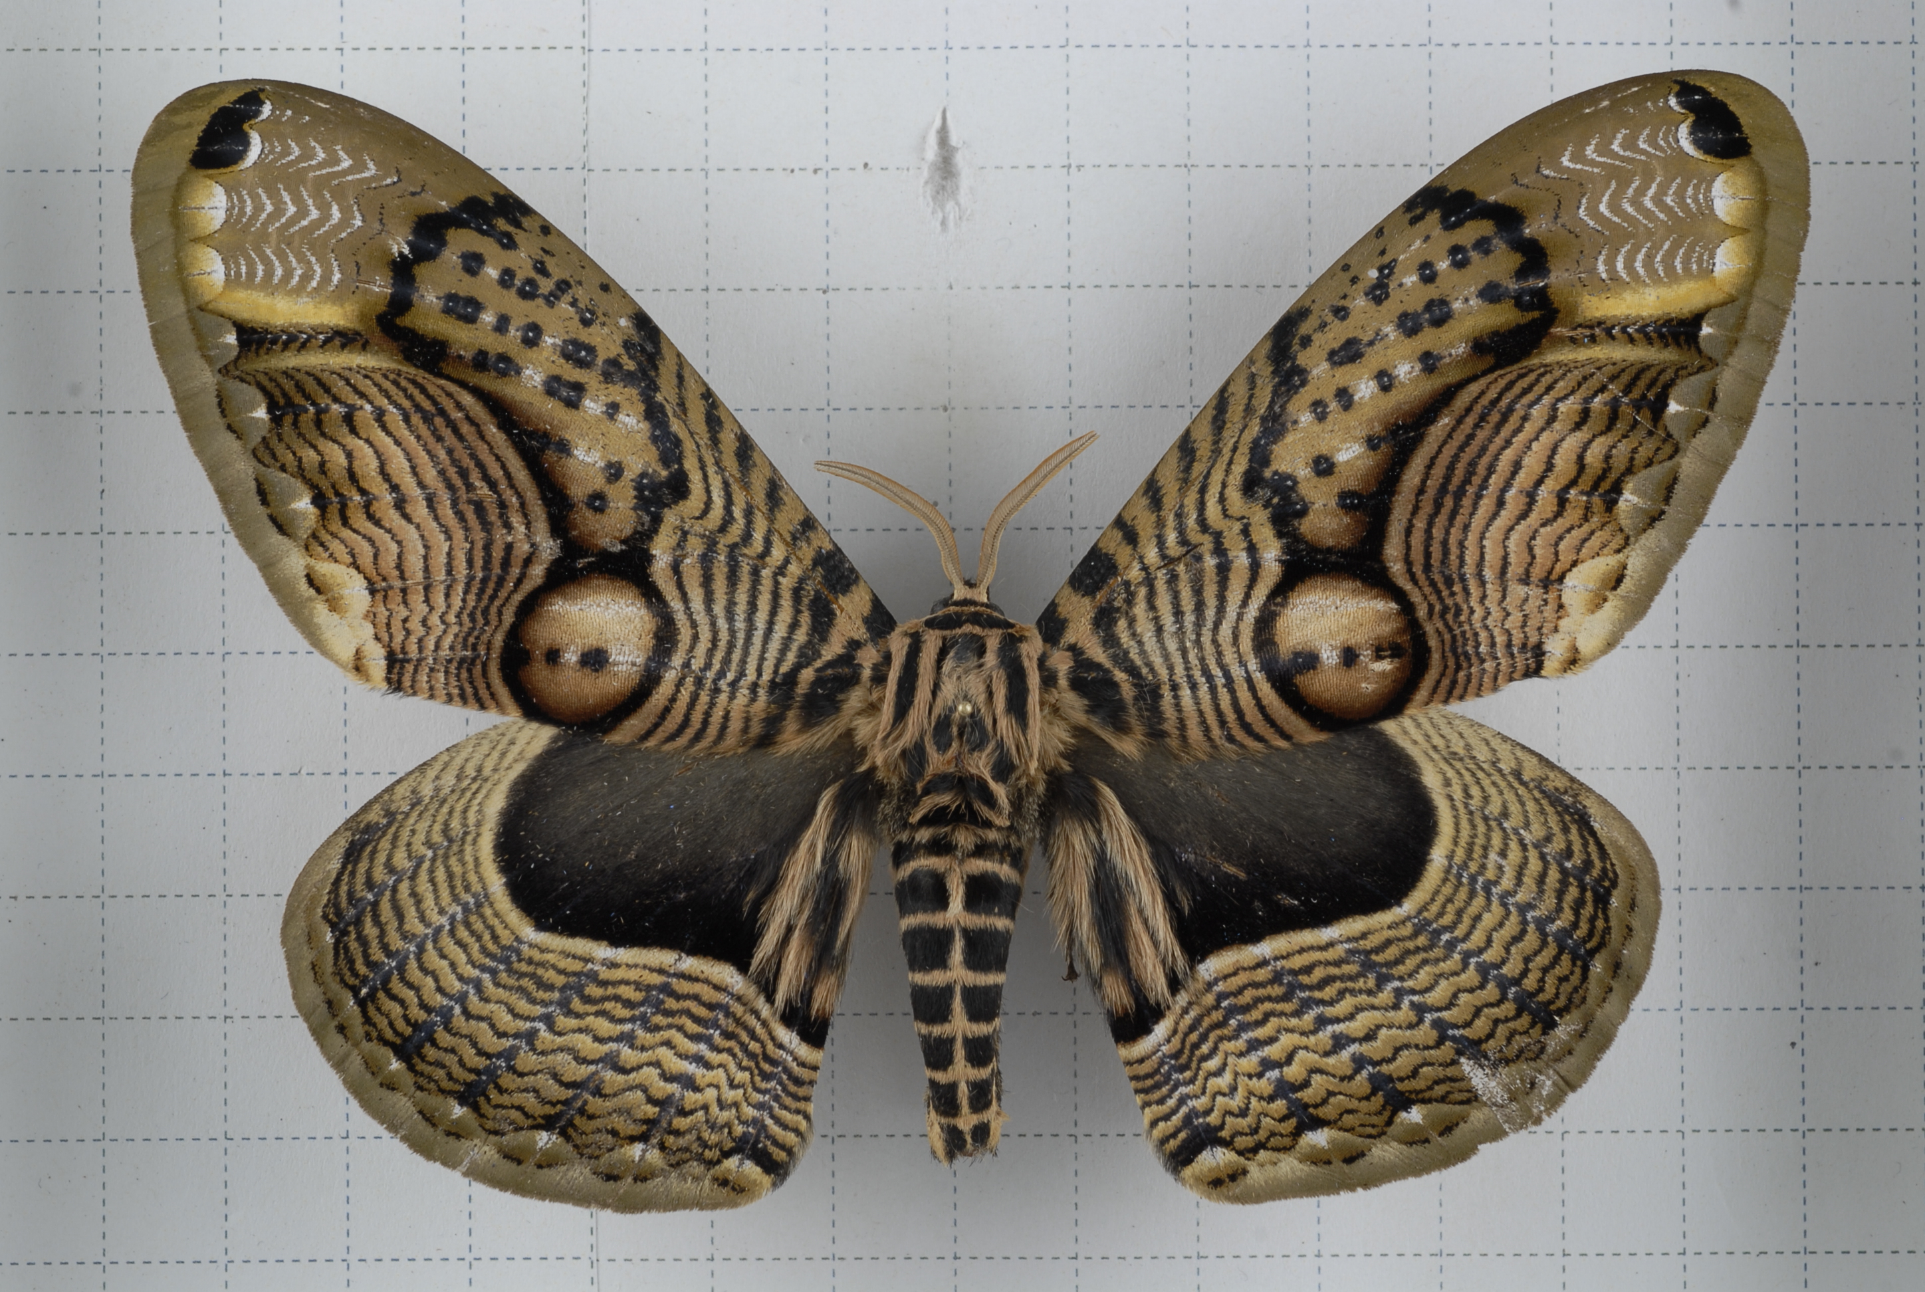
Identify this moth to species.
Brahmaea wallichii insulata
